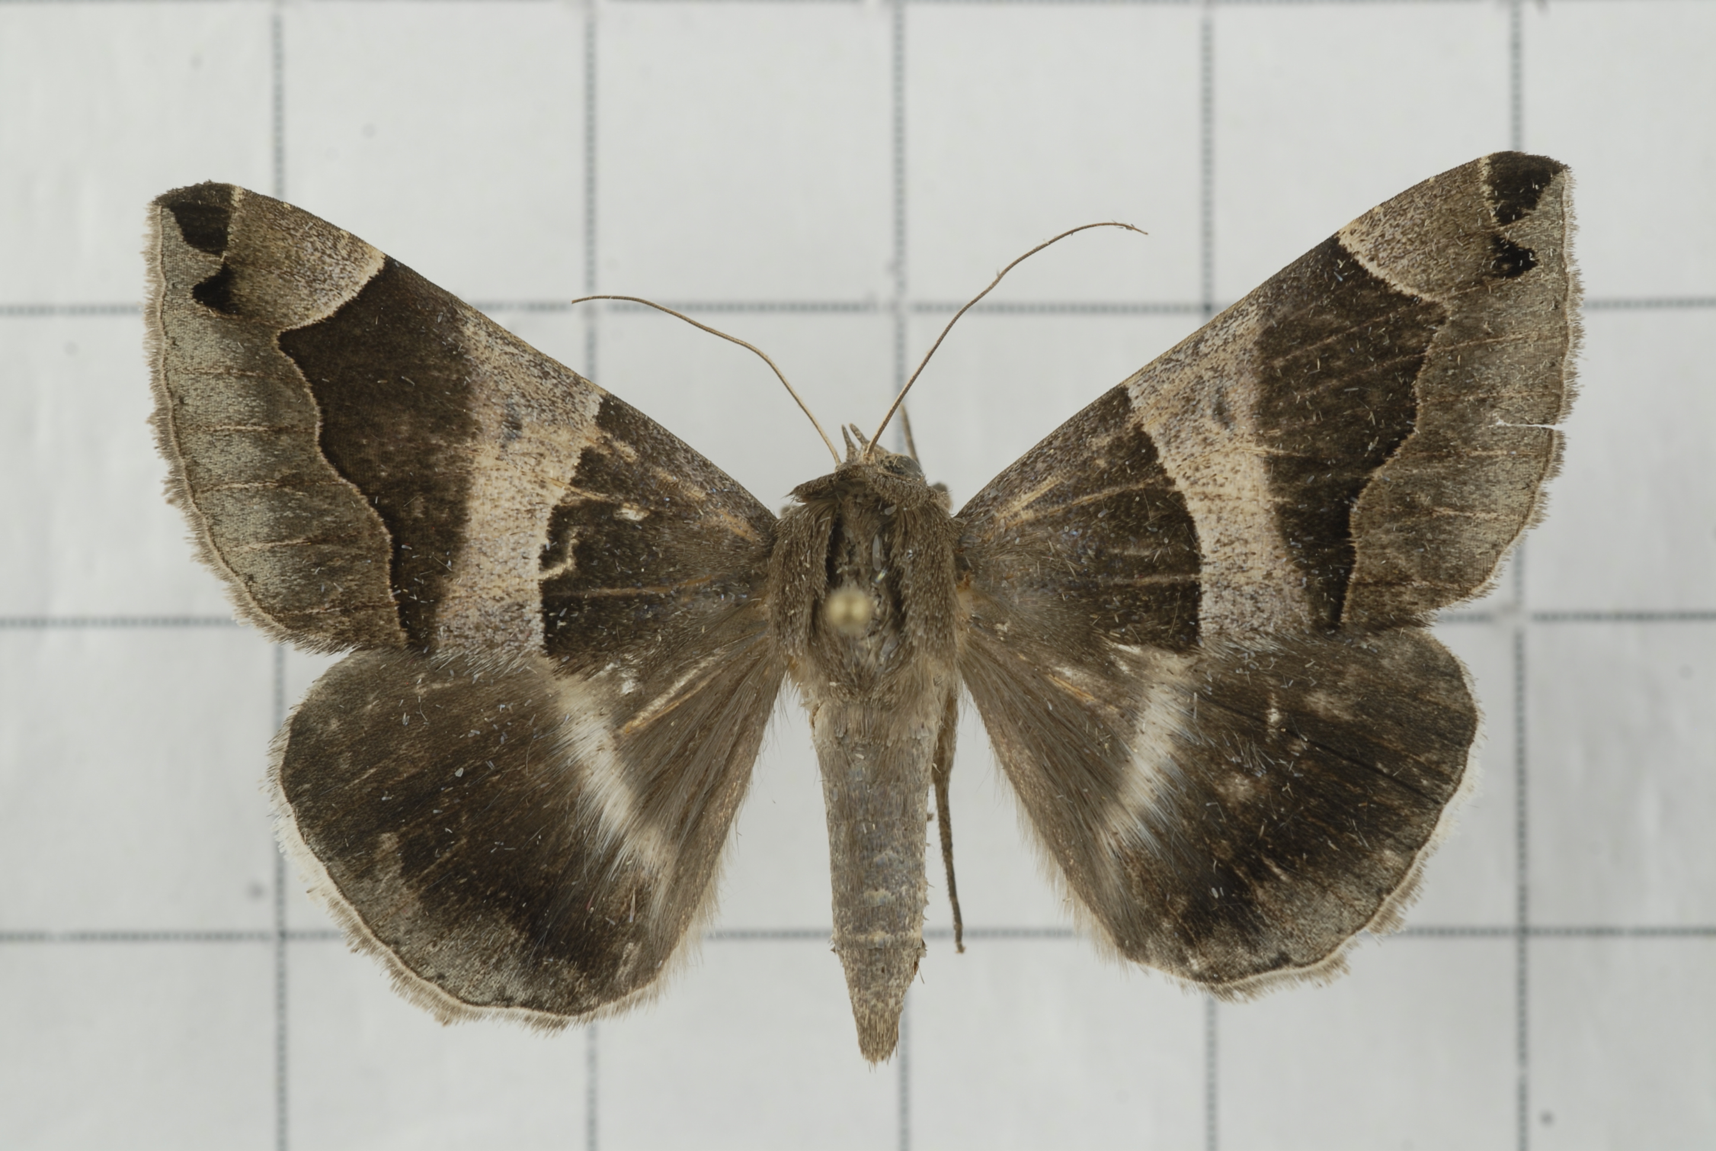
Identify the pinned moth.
Parallelia stuposa
